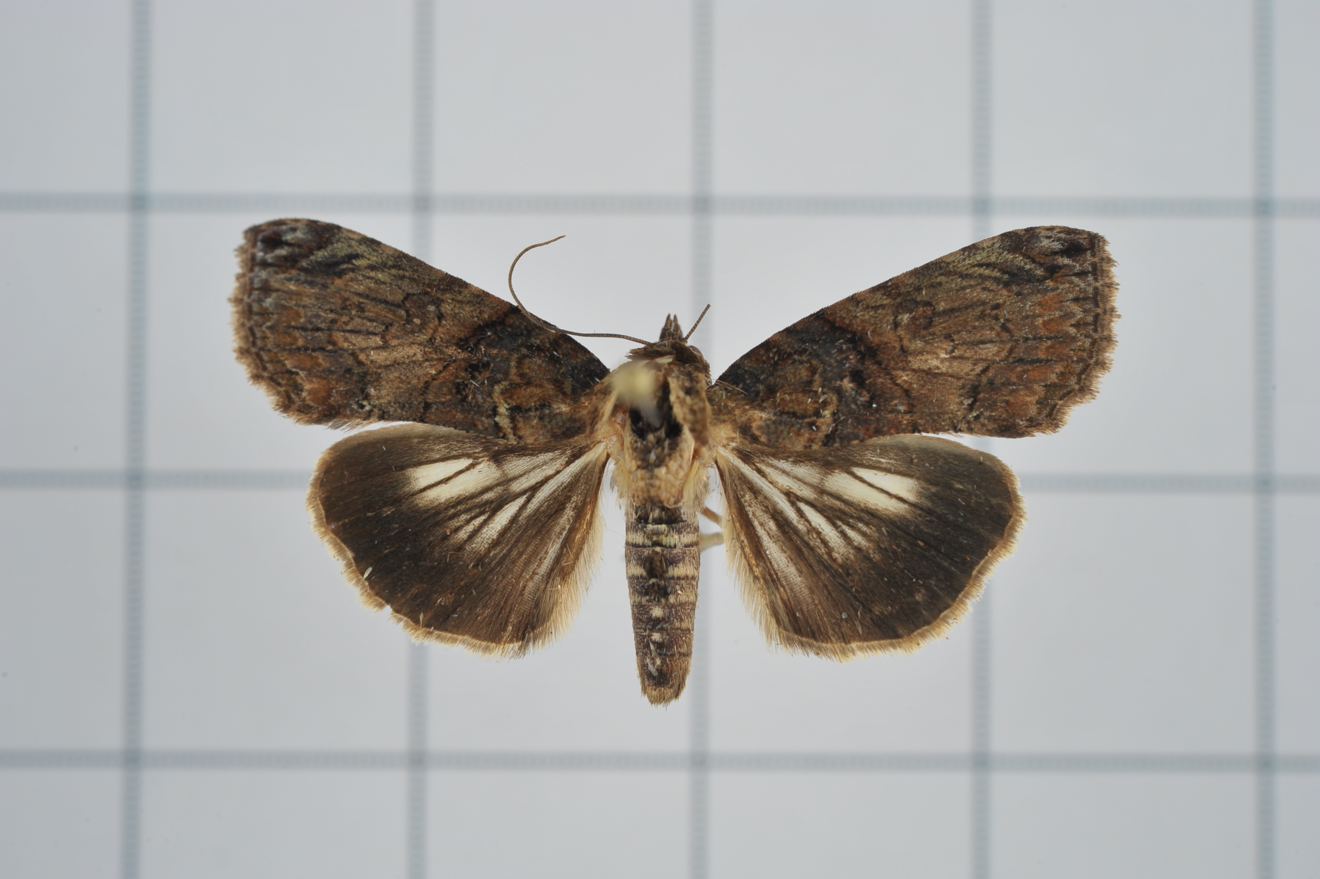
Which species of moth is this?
Lophoptera phaeobasis
